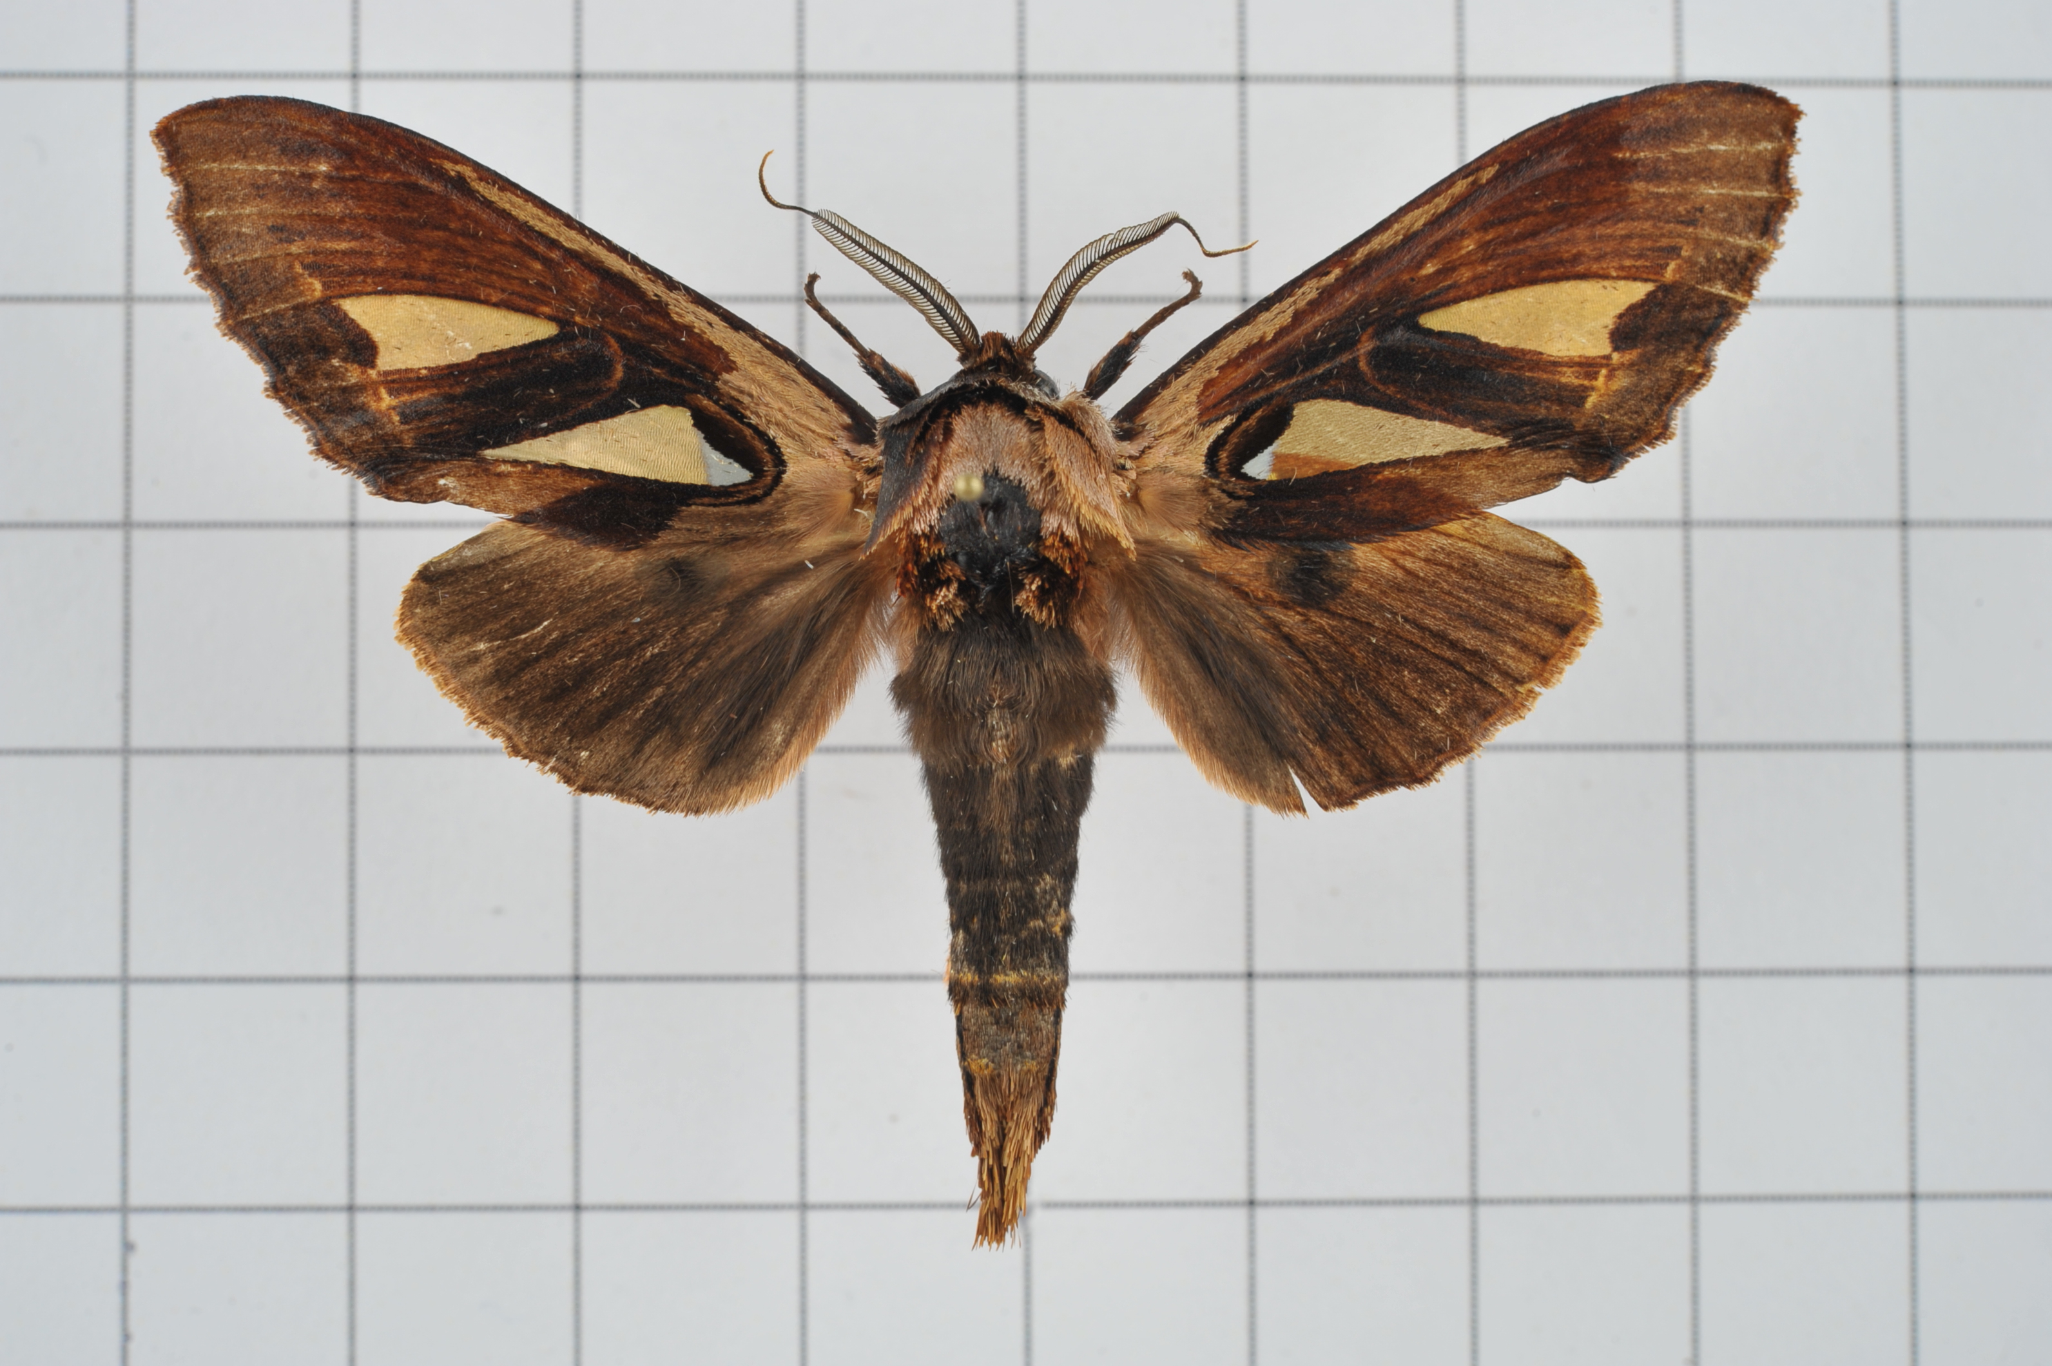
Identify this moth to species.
Tarsolepis japonica
